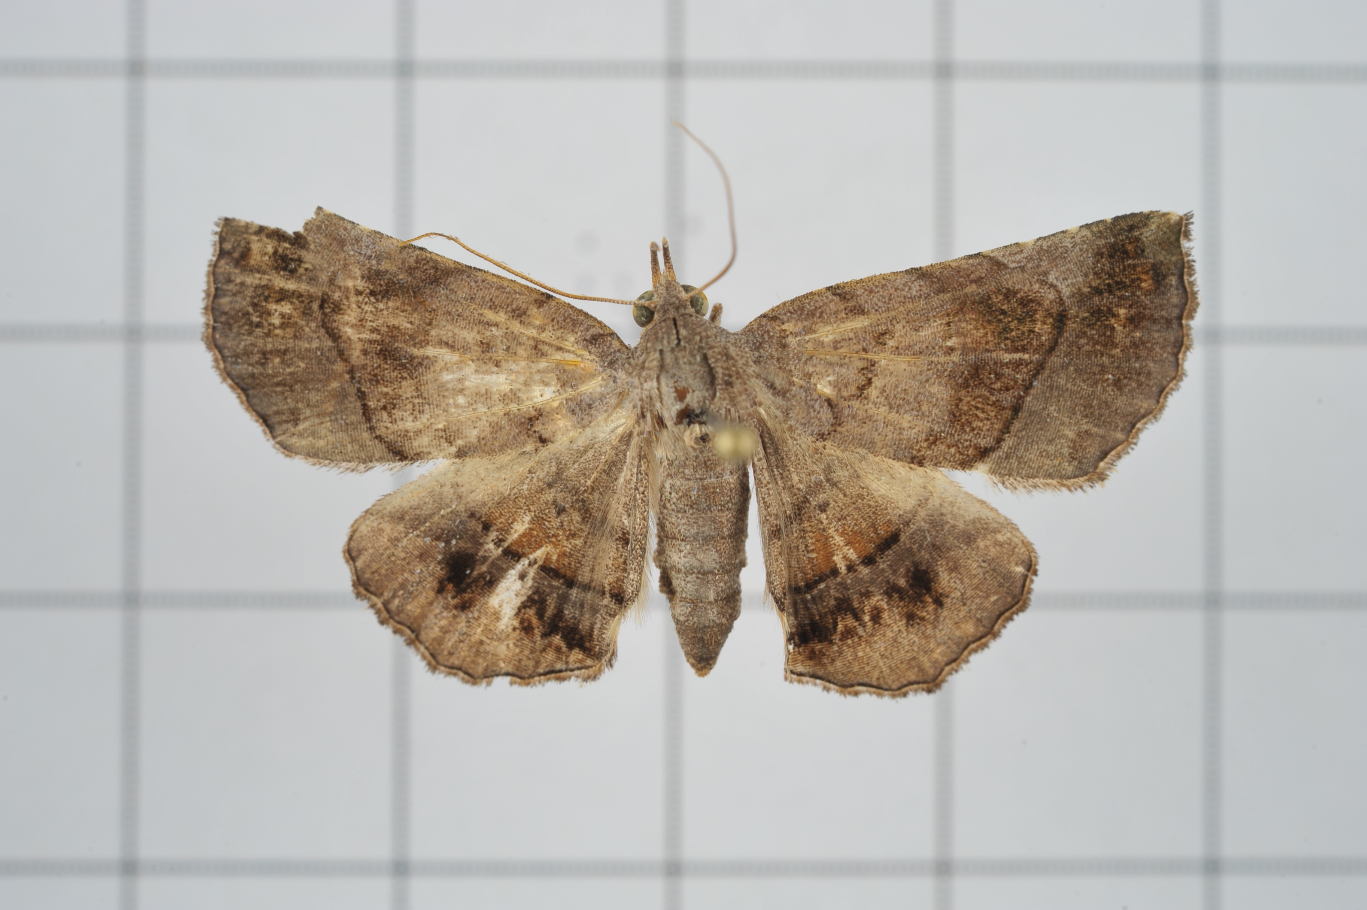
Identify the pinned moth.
Pangrapta trilineata
